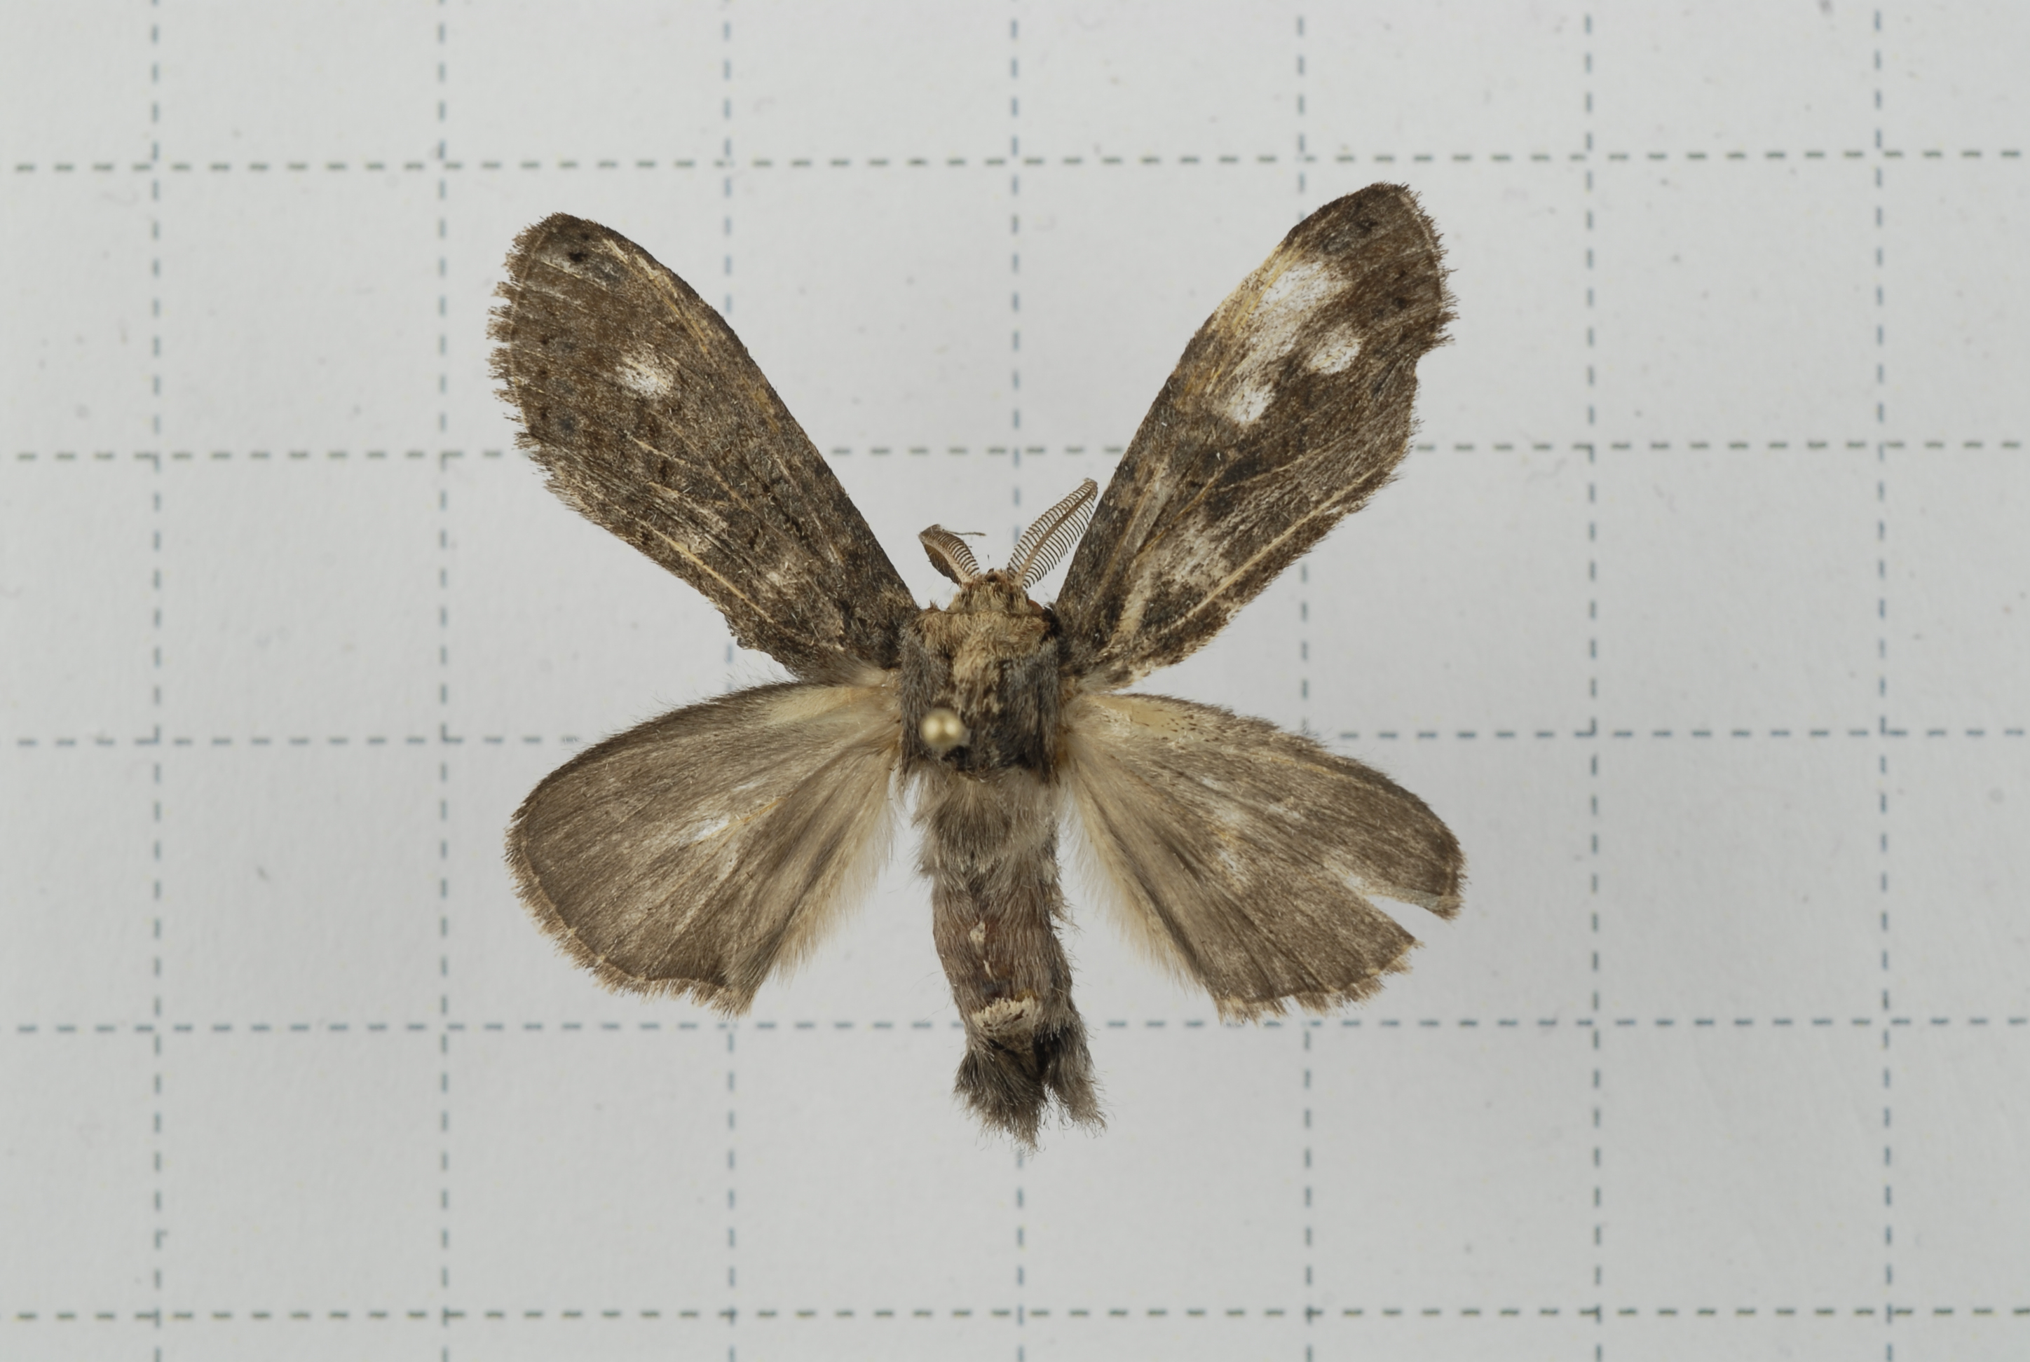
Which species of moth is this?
Olene dudgeoni
